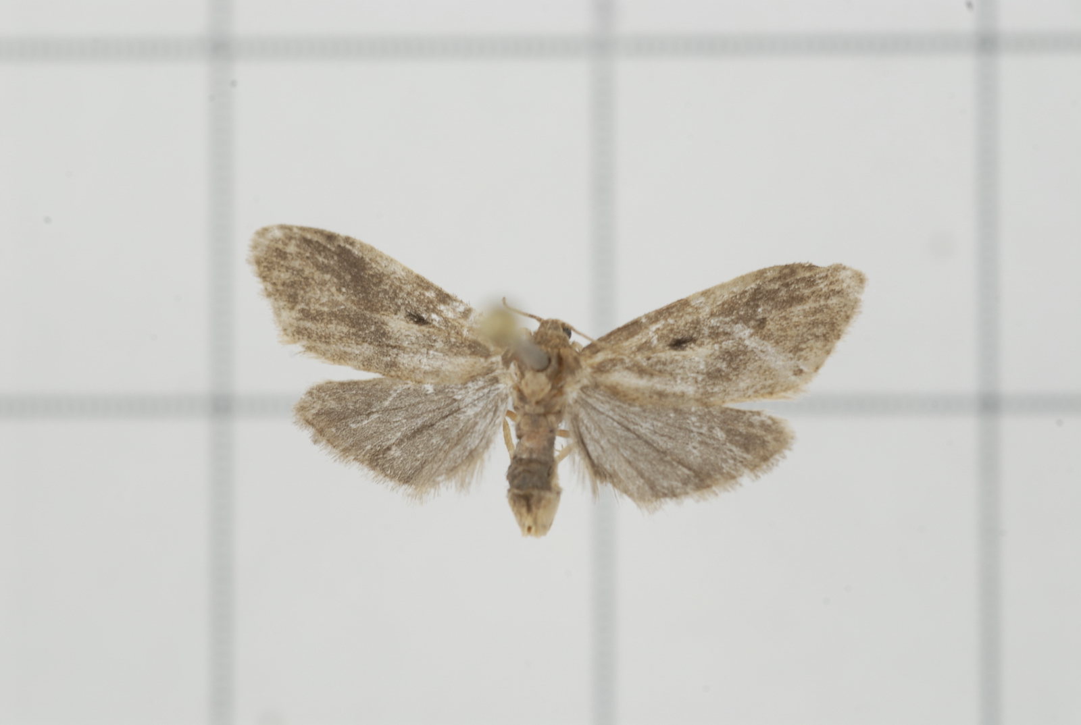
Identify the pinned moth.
Philenora latifasciata
